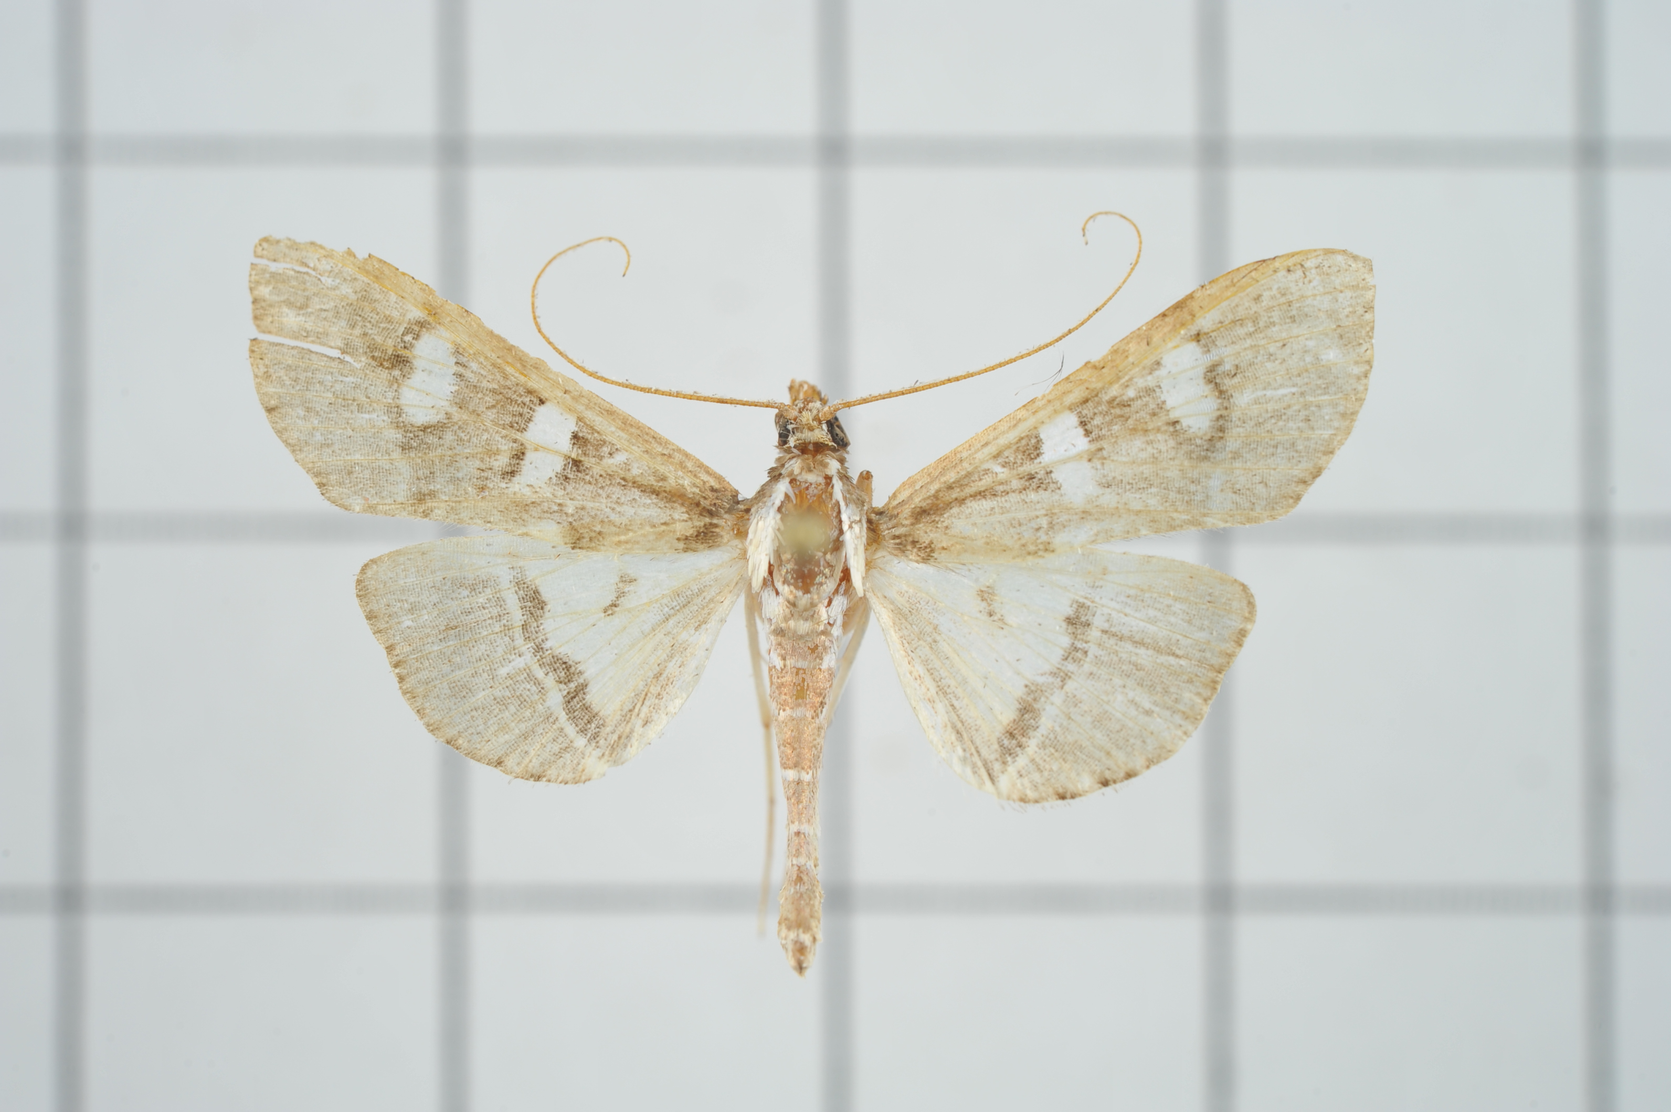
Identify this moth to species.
Glyphodes crithealis
